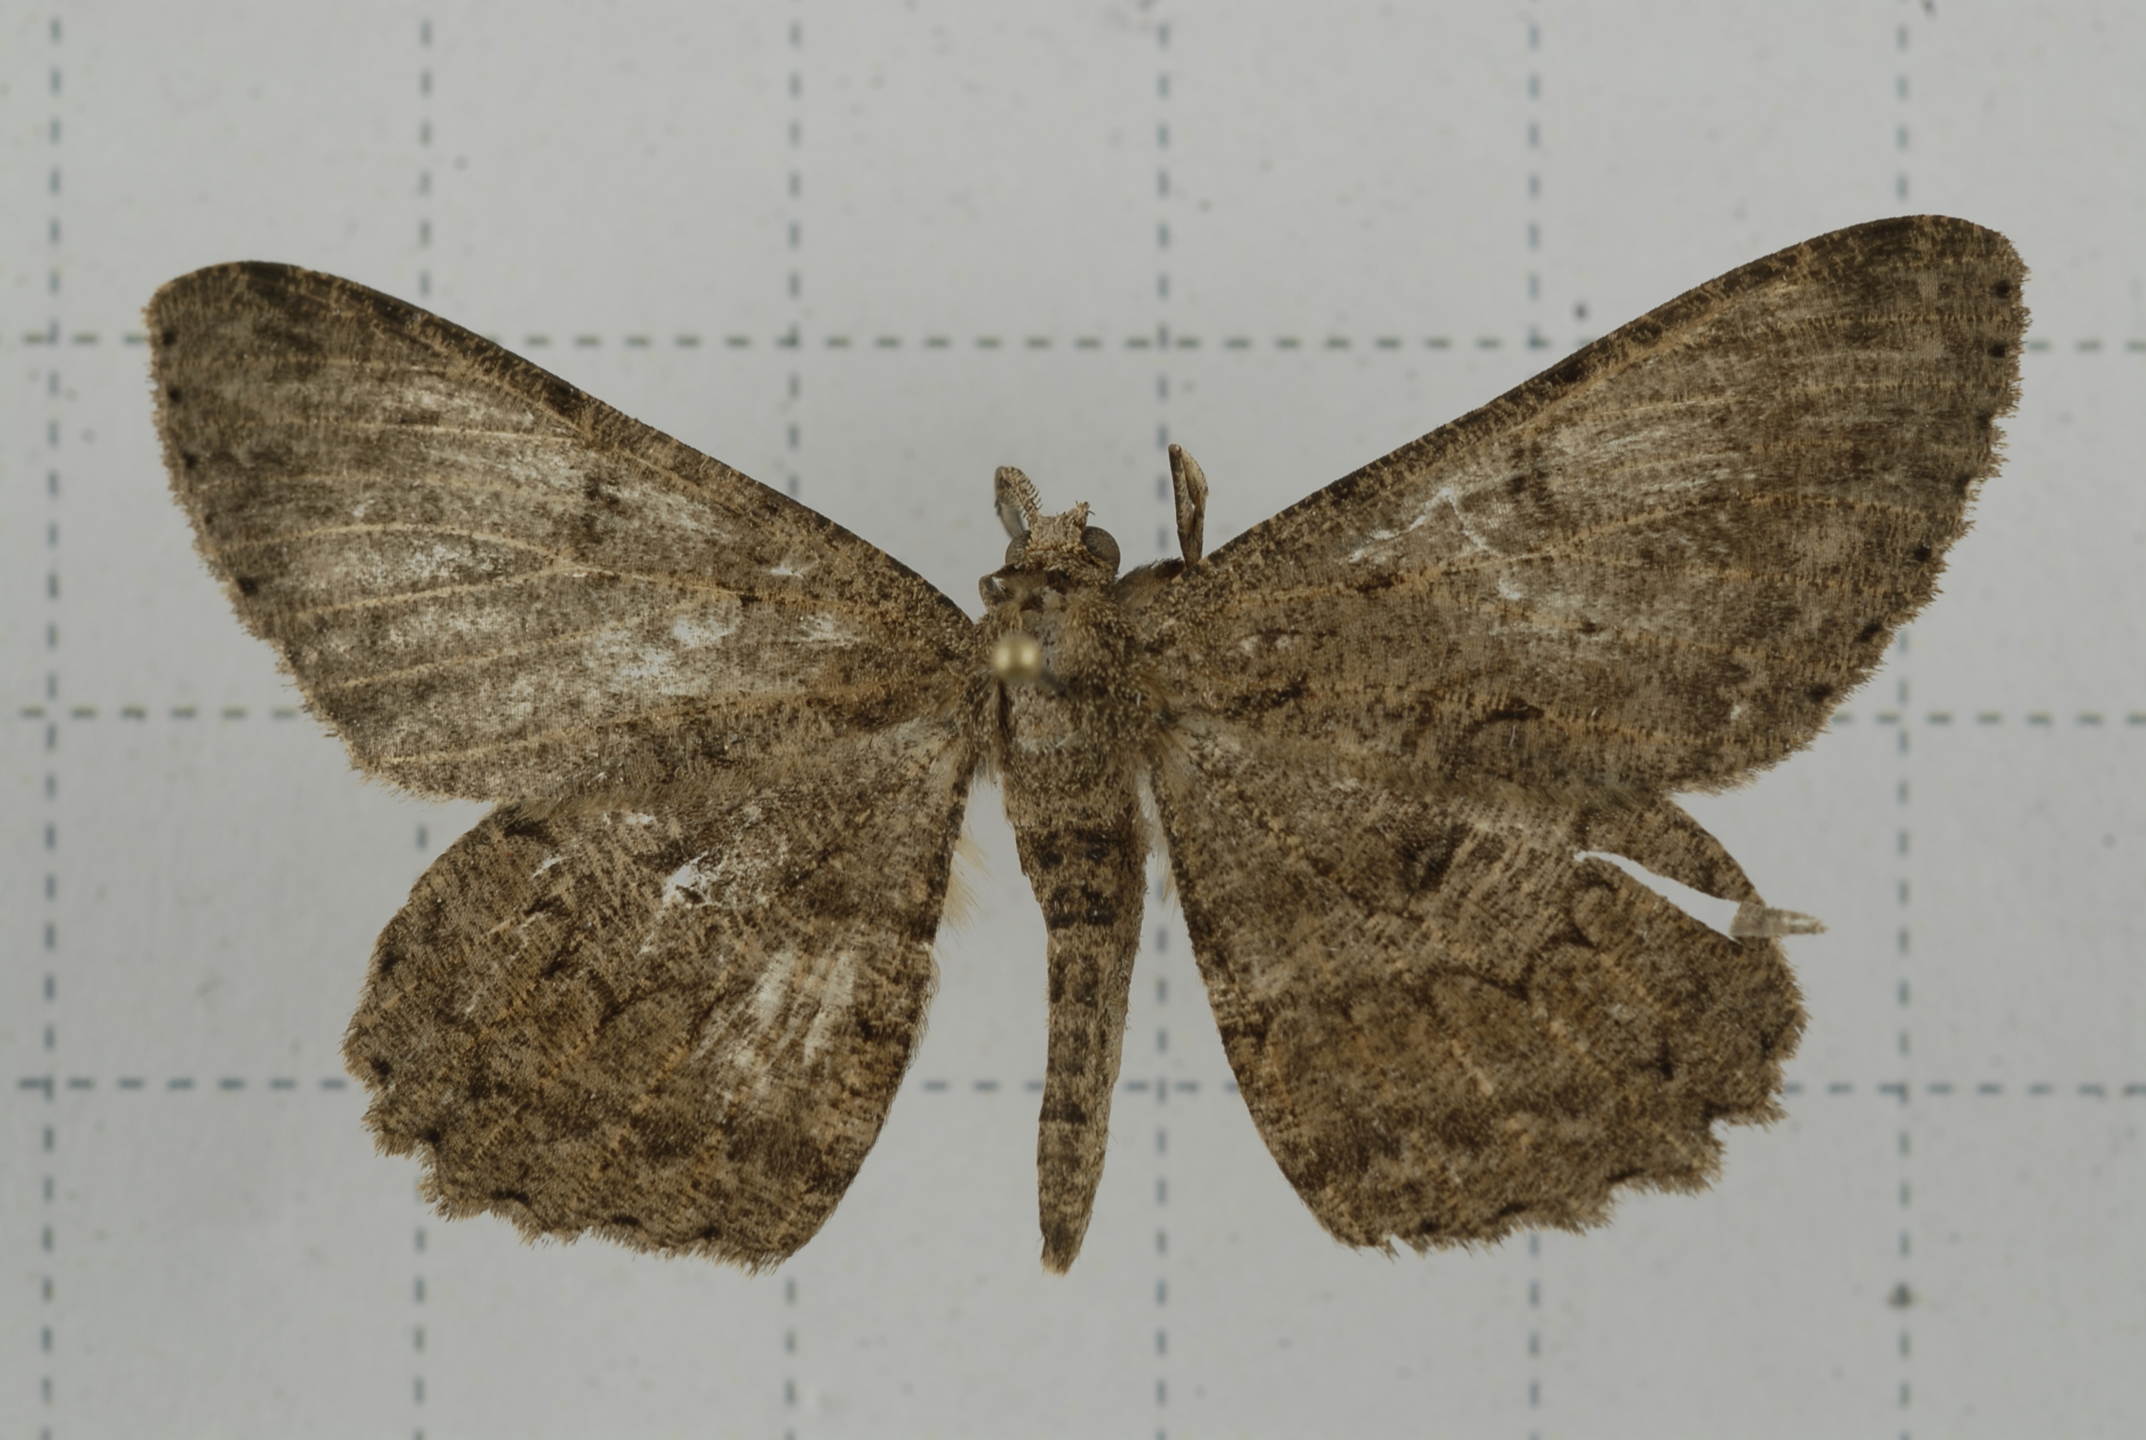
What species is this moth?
Hypomecis punctinalis glos
